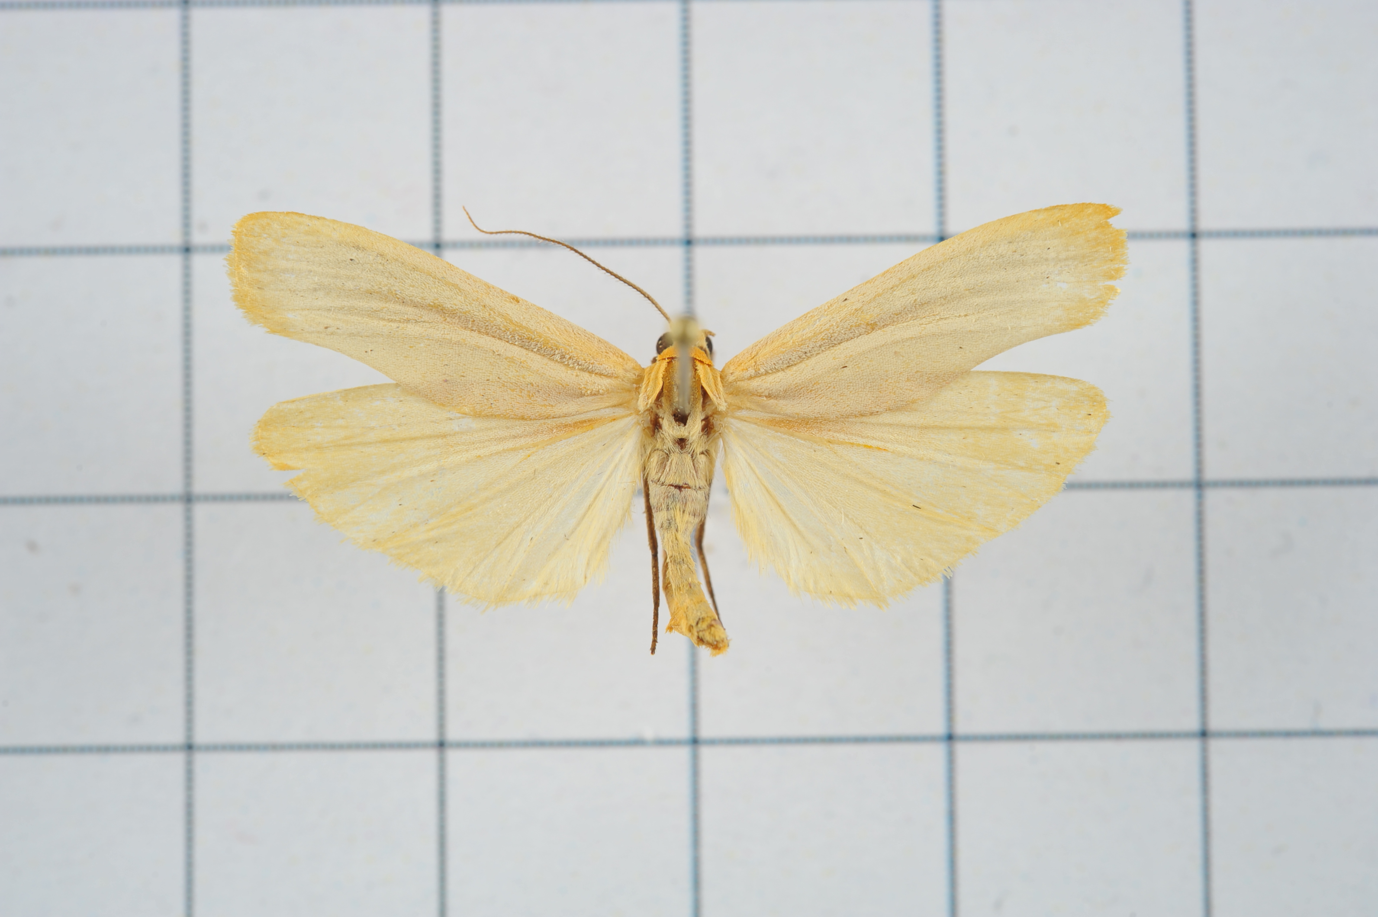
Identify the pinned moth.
Katha emberifera
